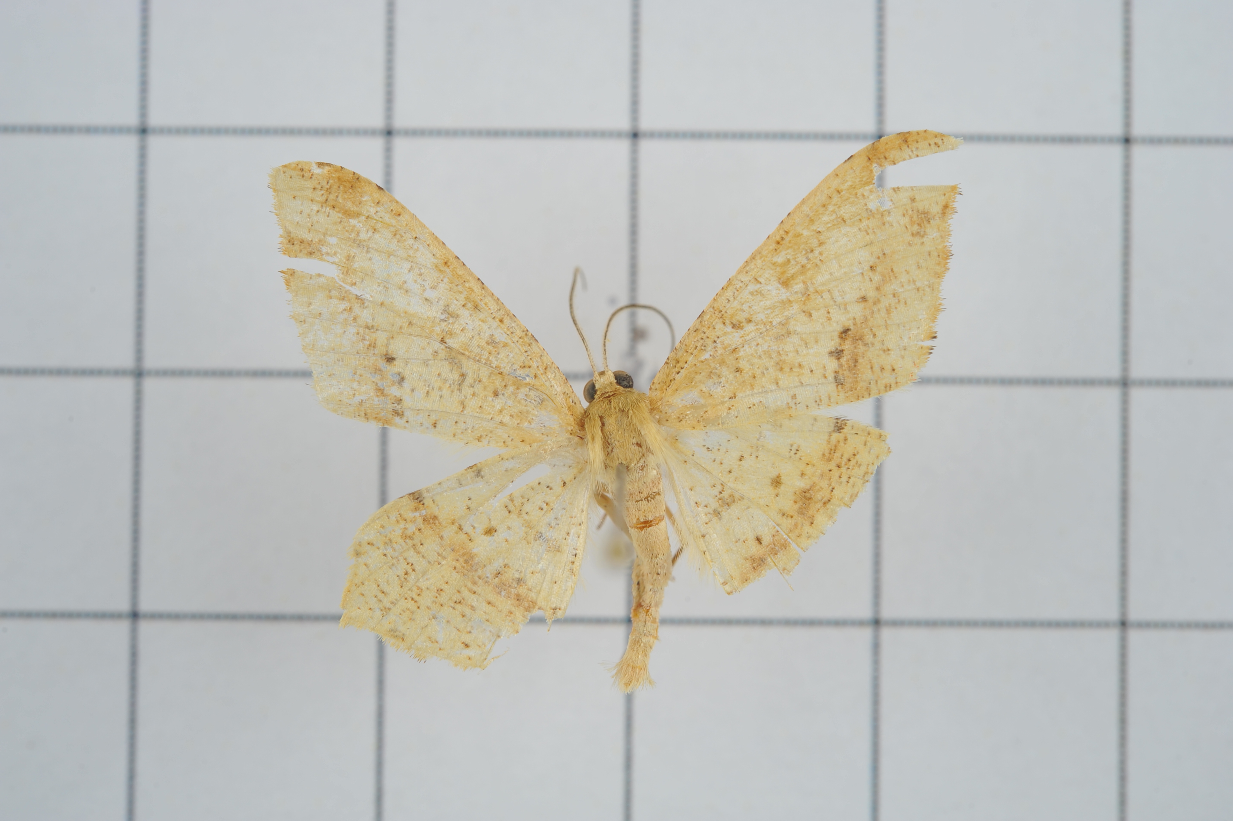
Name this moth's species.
Krananda falcata
